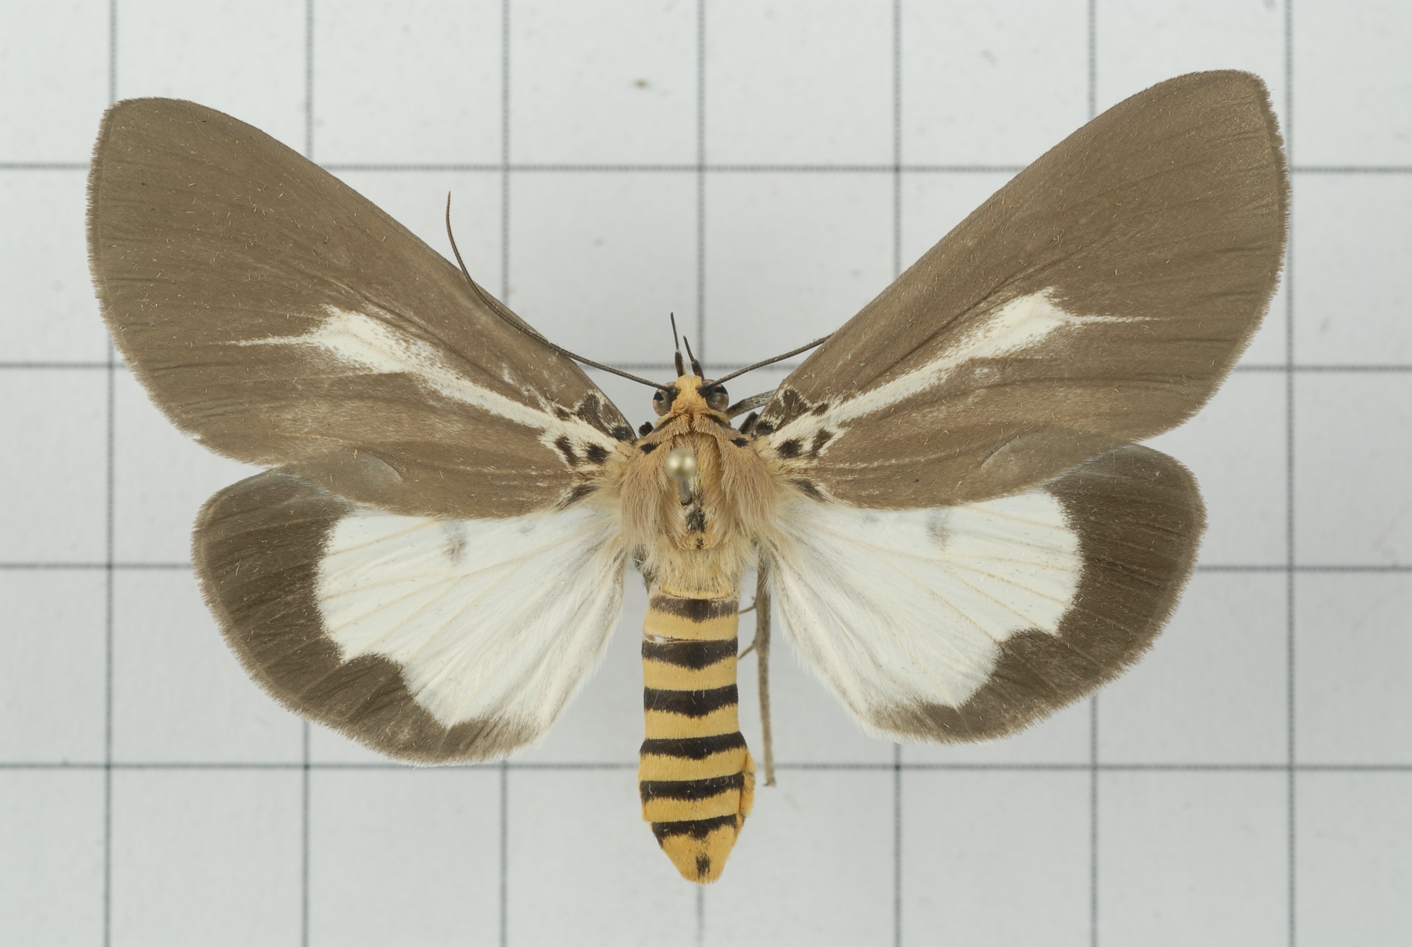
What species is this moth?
Asota heliconia zebrina
